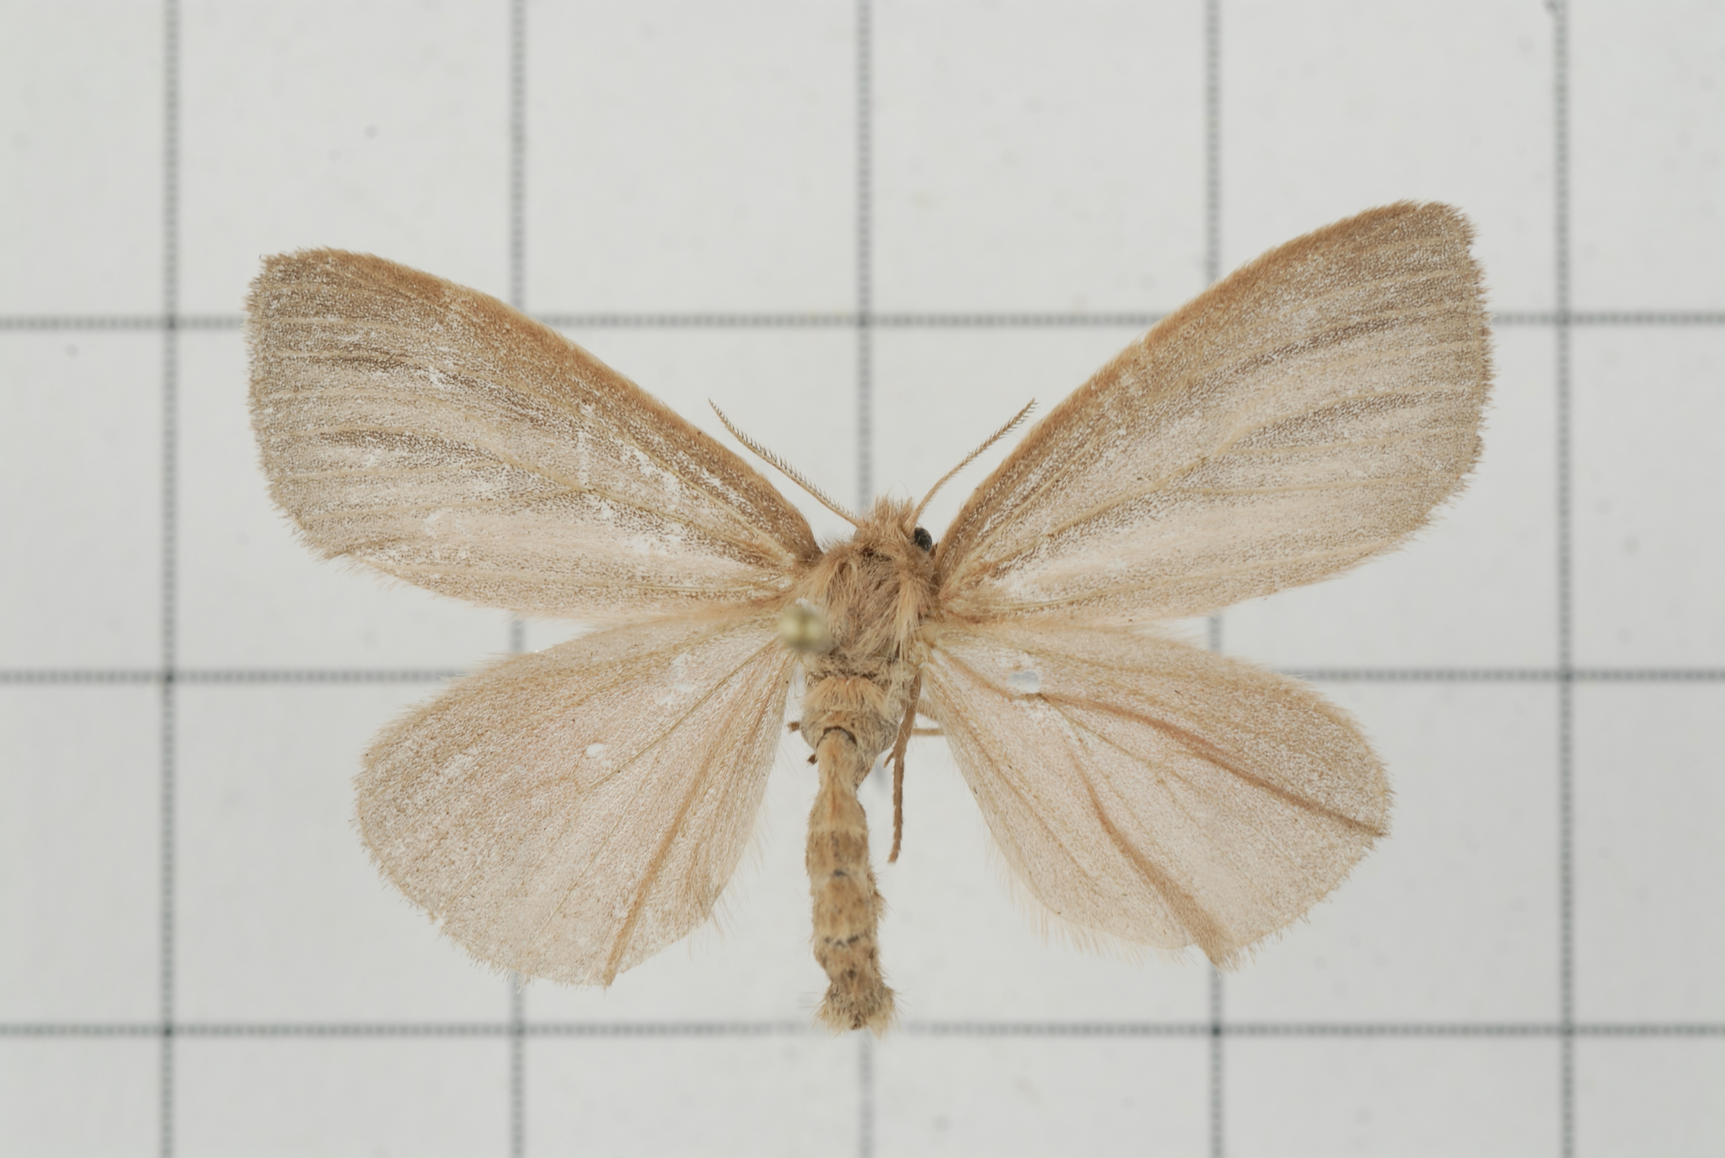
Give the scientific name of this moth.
Pantana substrigosa
